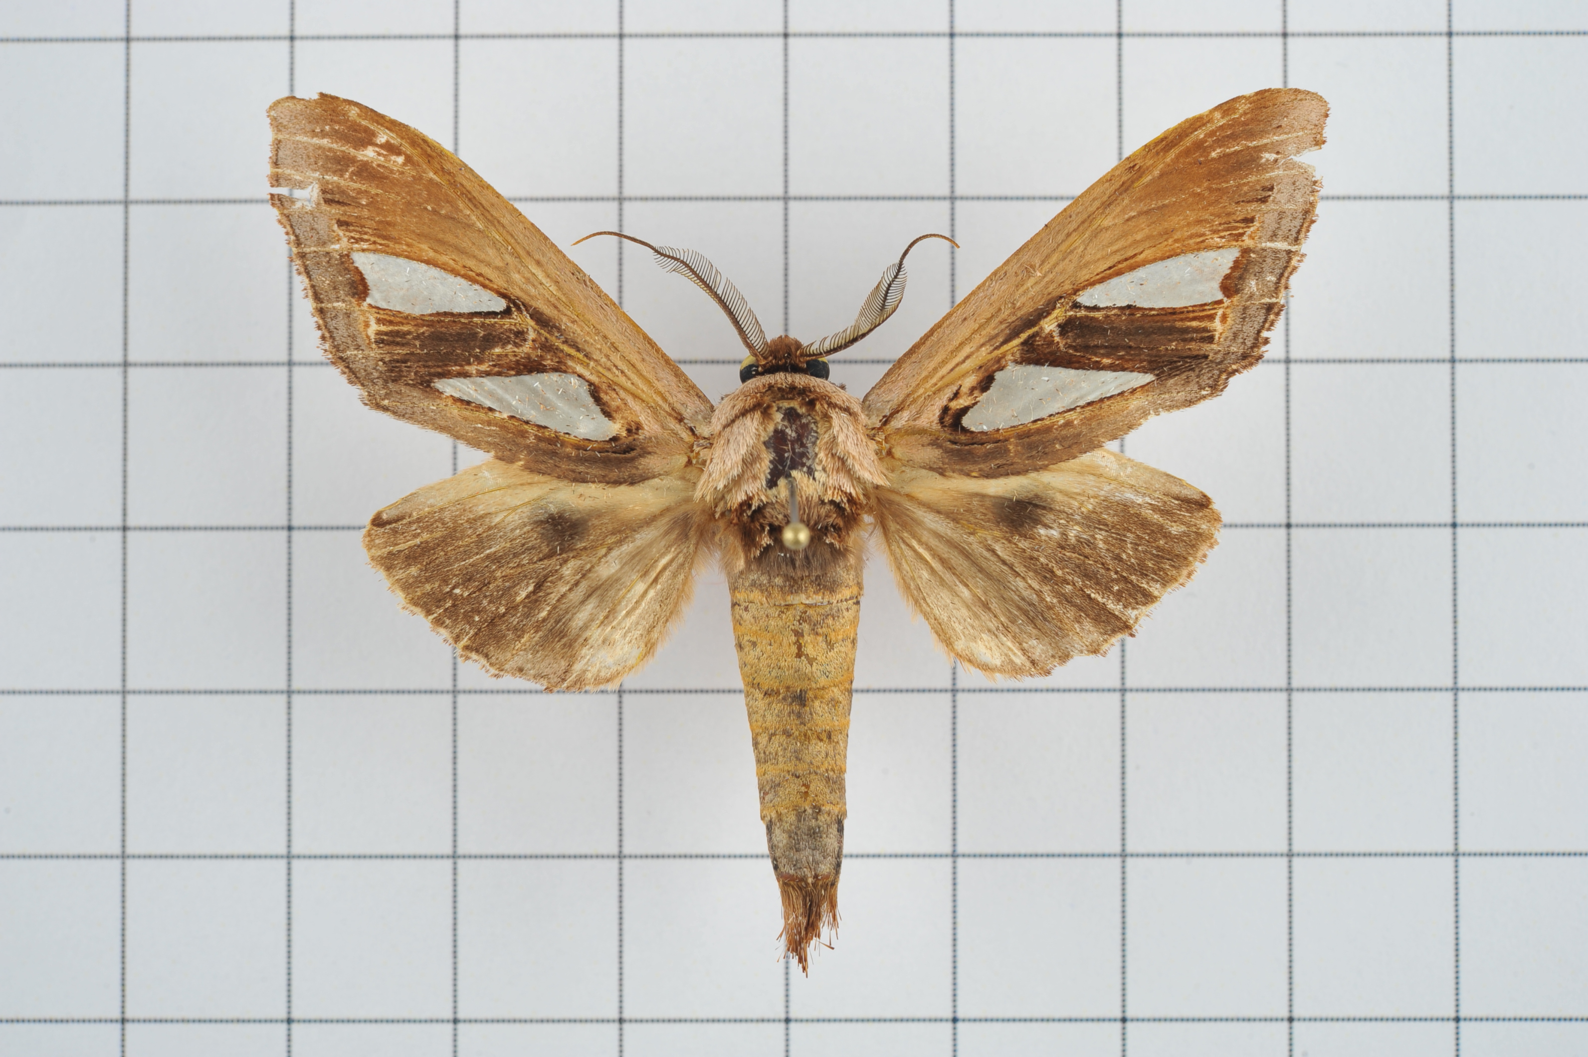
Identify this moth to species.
Tarsolepis japonica
